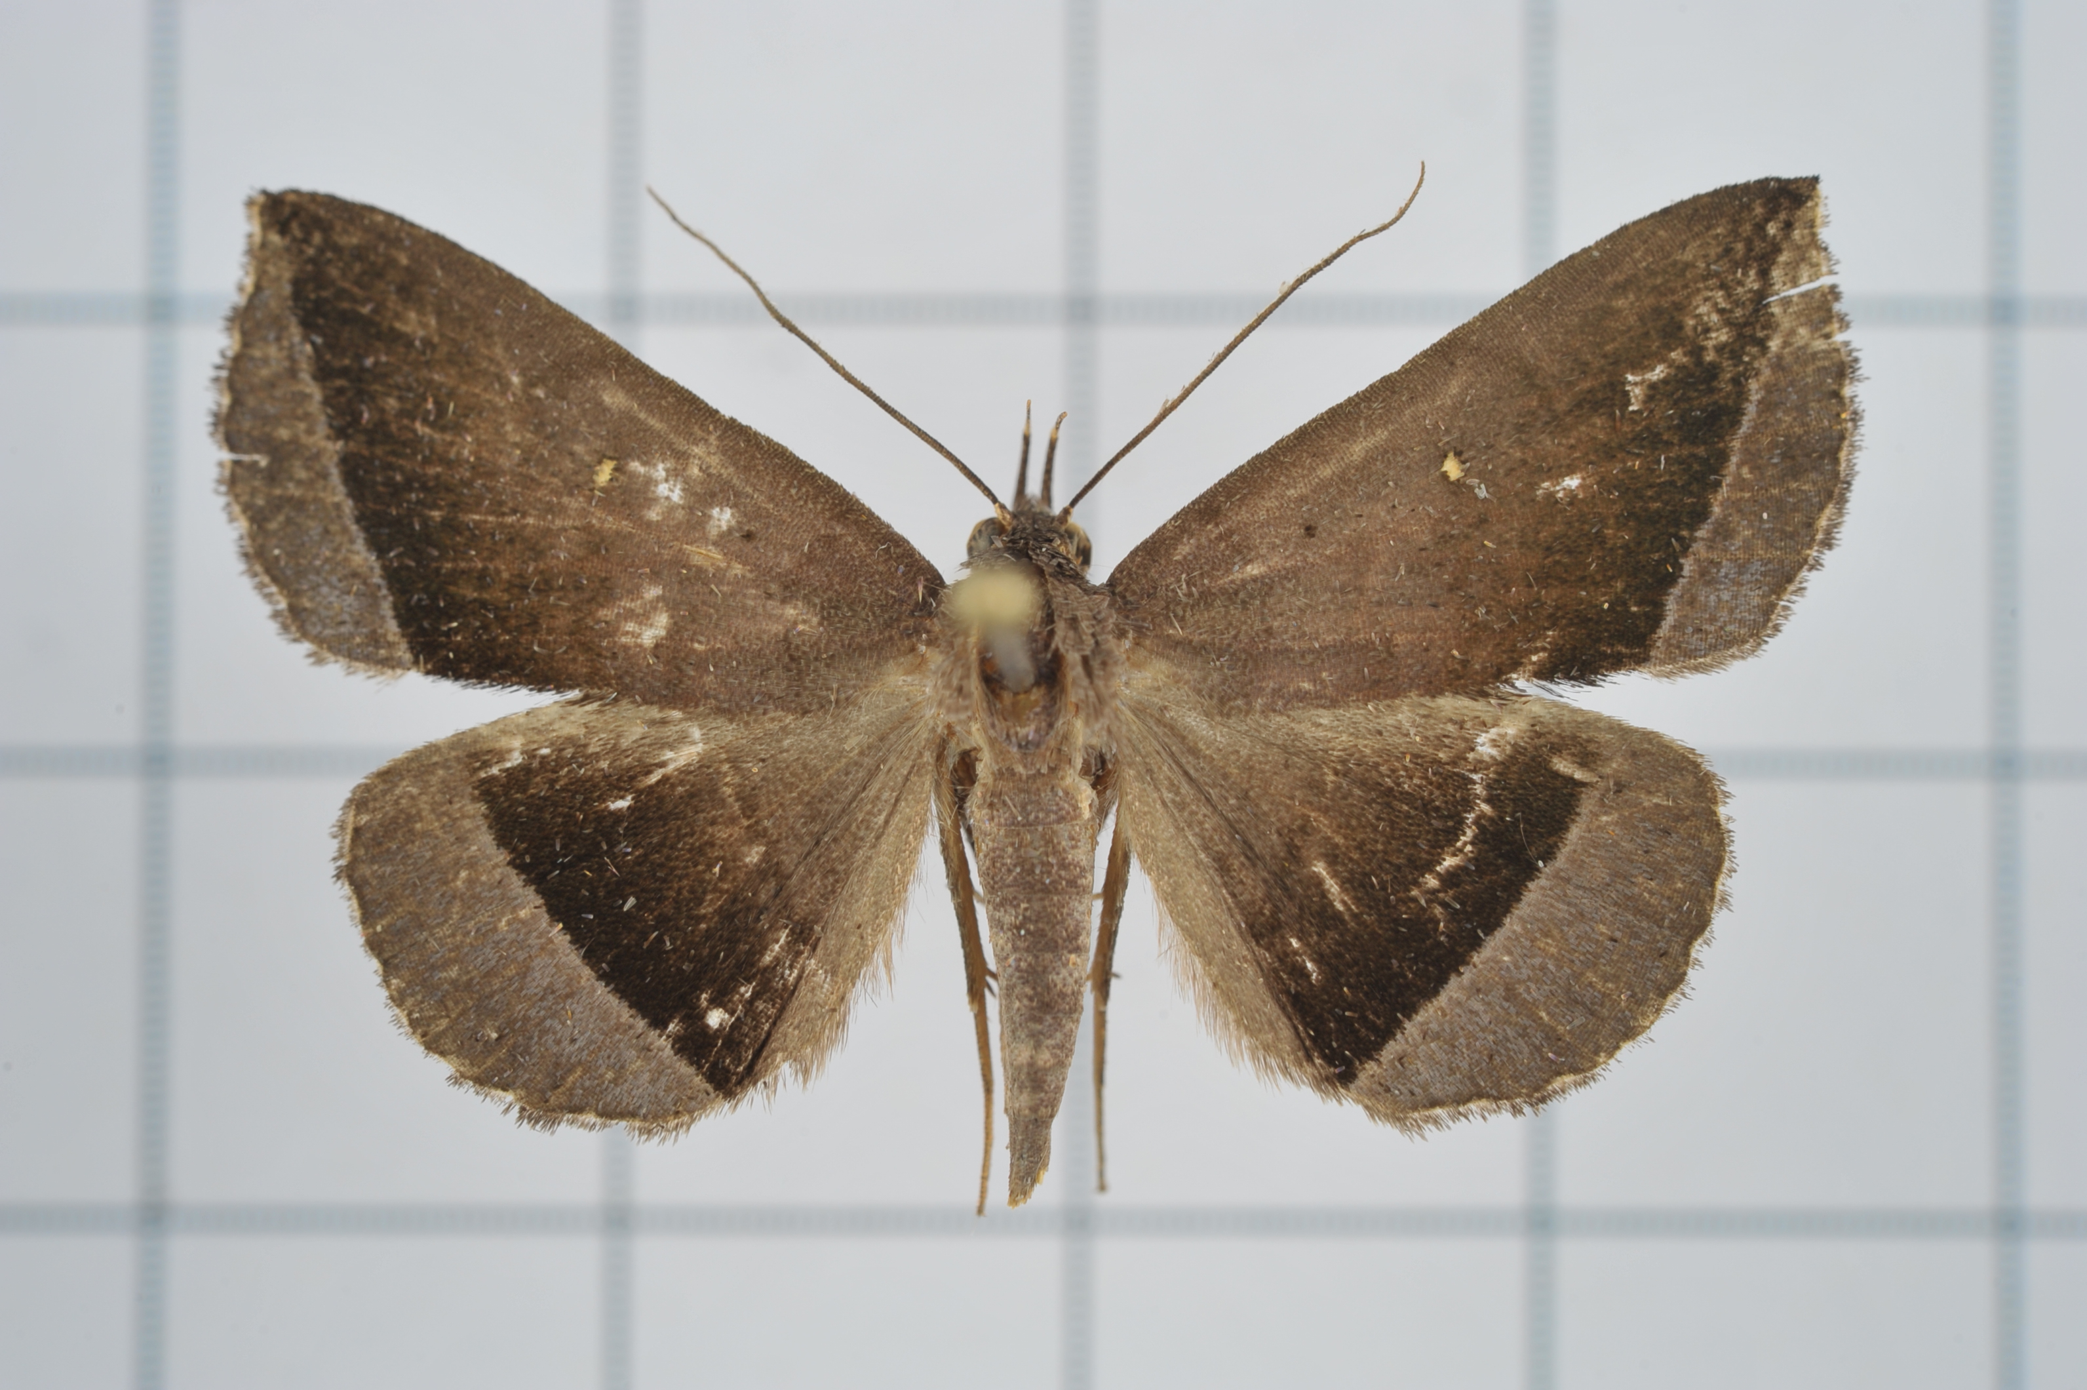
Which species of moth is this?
Hadennia hisbonalis
